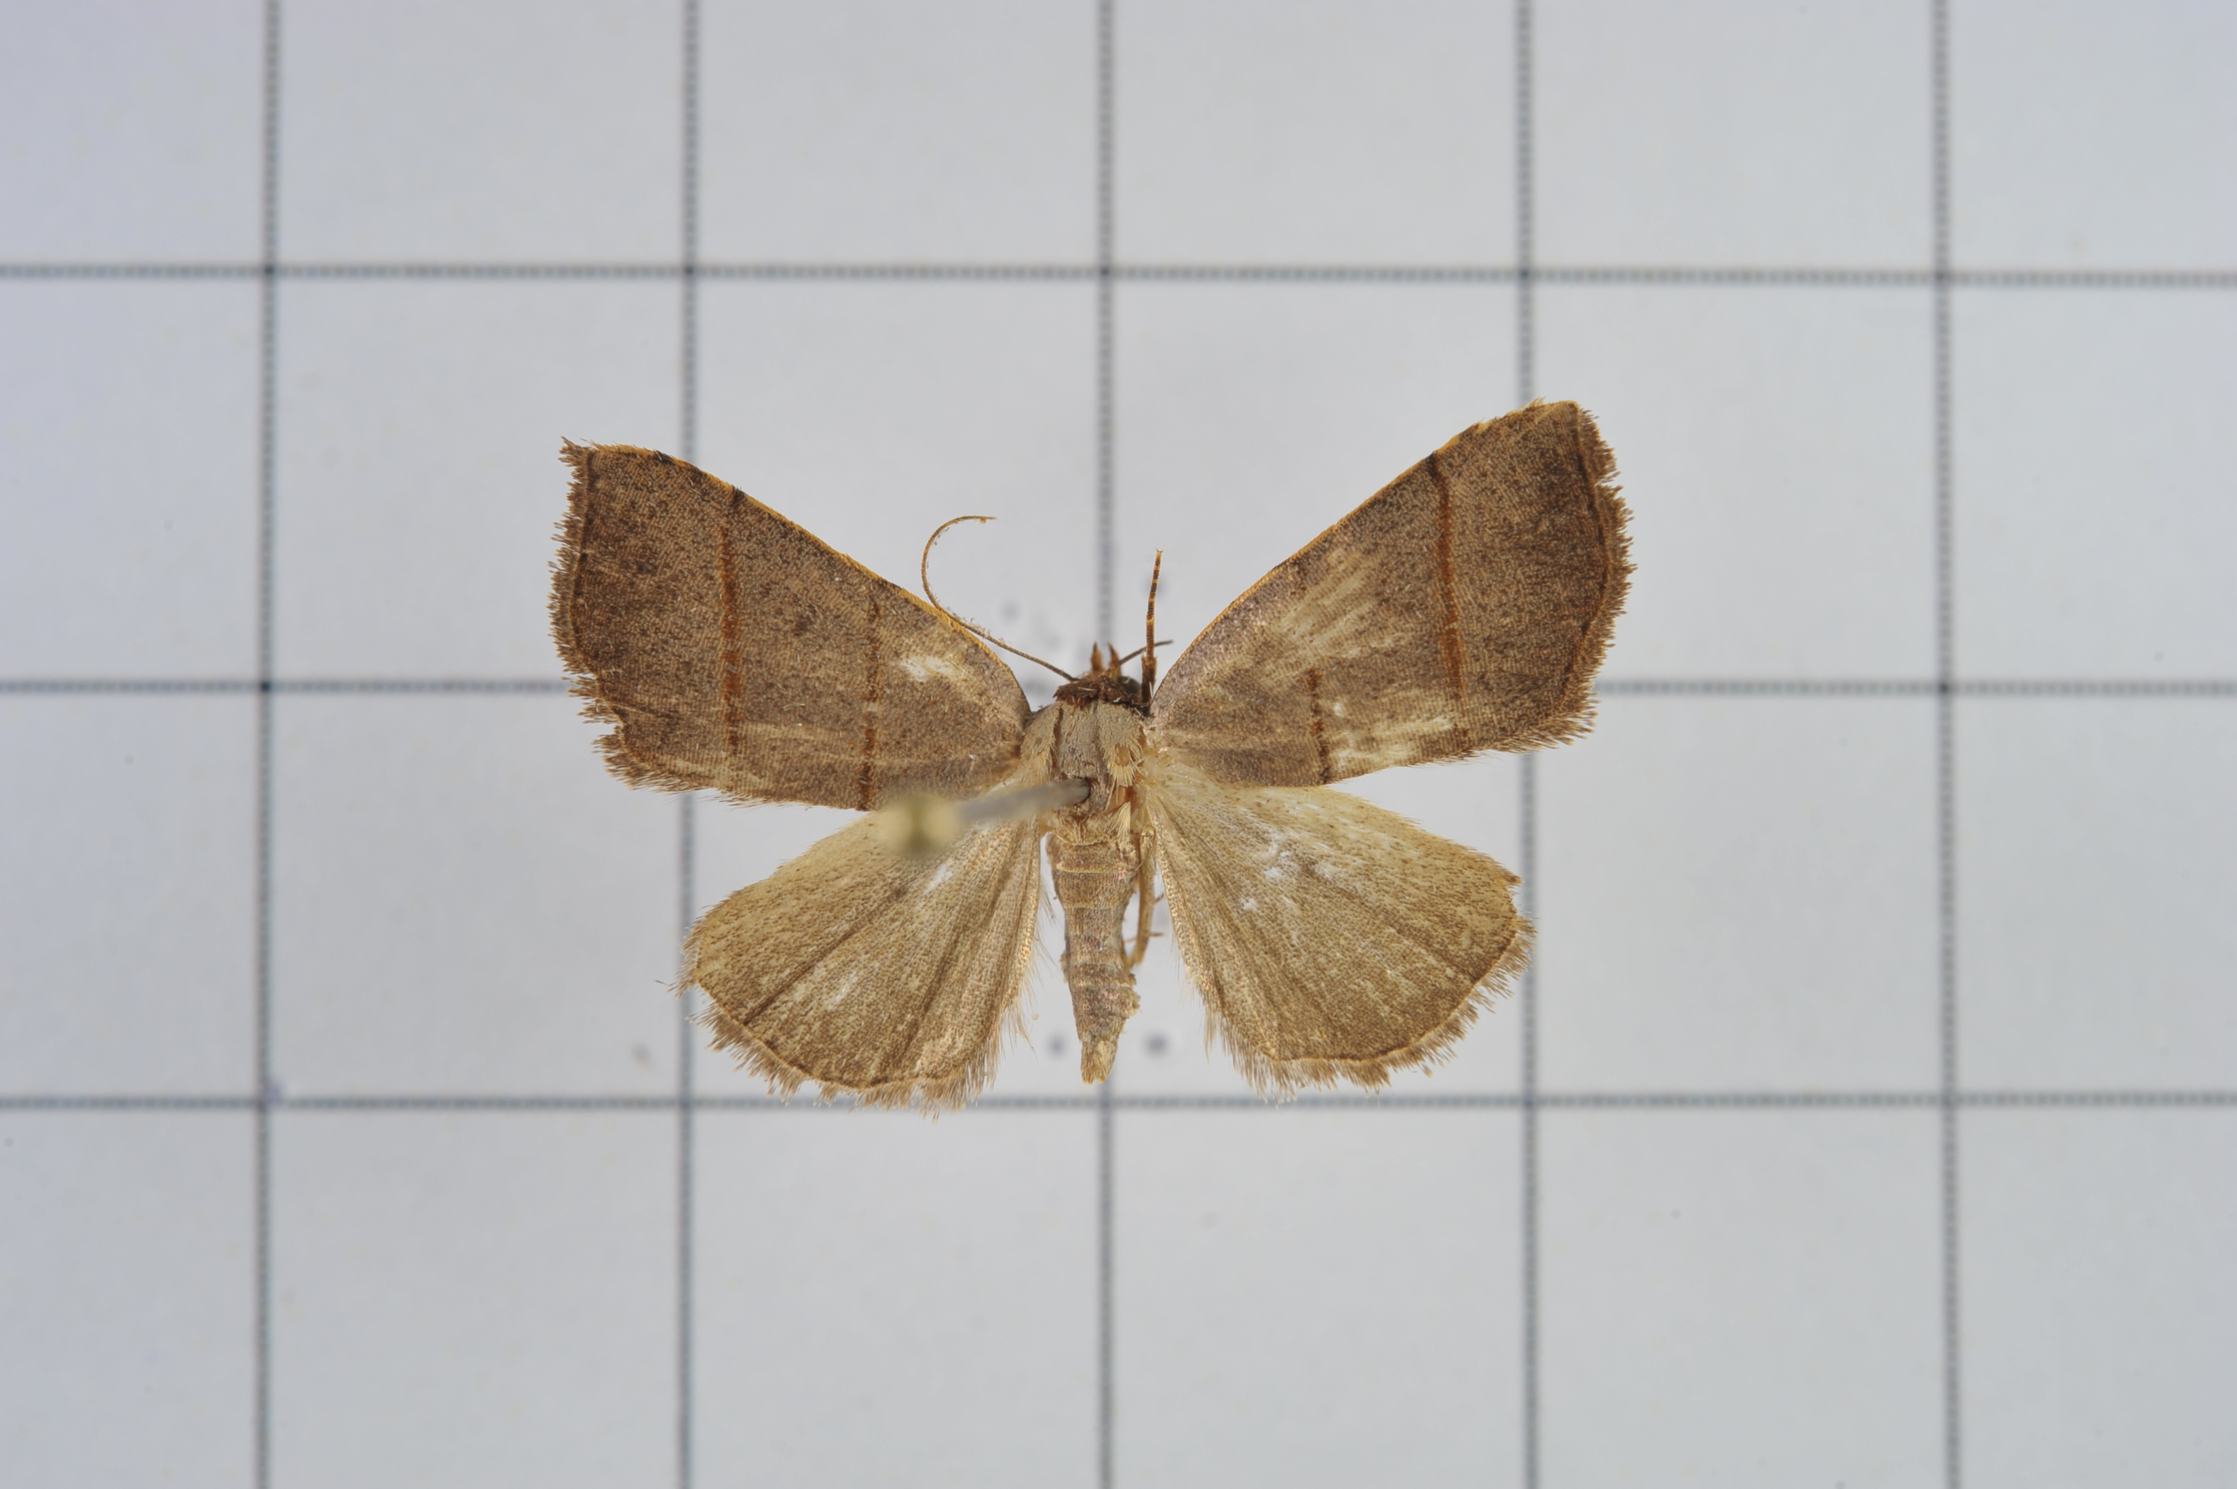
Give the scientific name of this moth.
Plecoptera siderogramma
